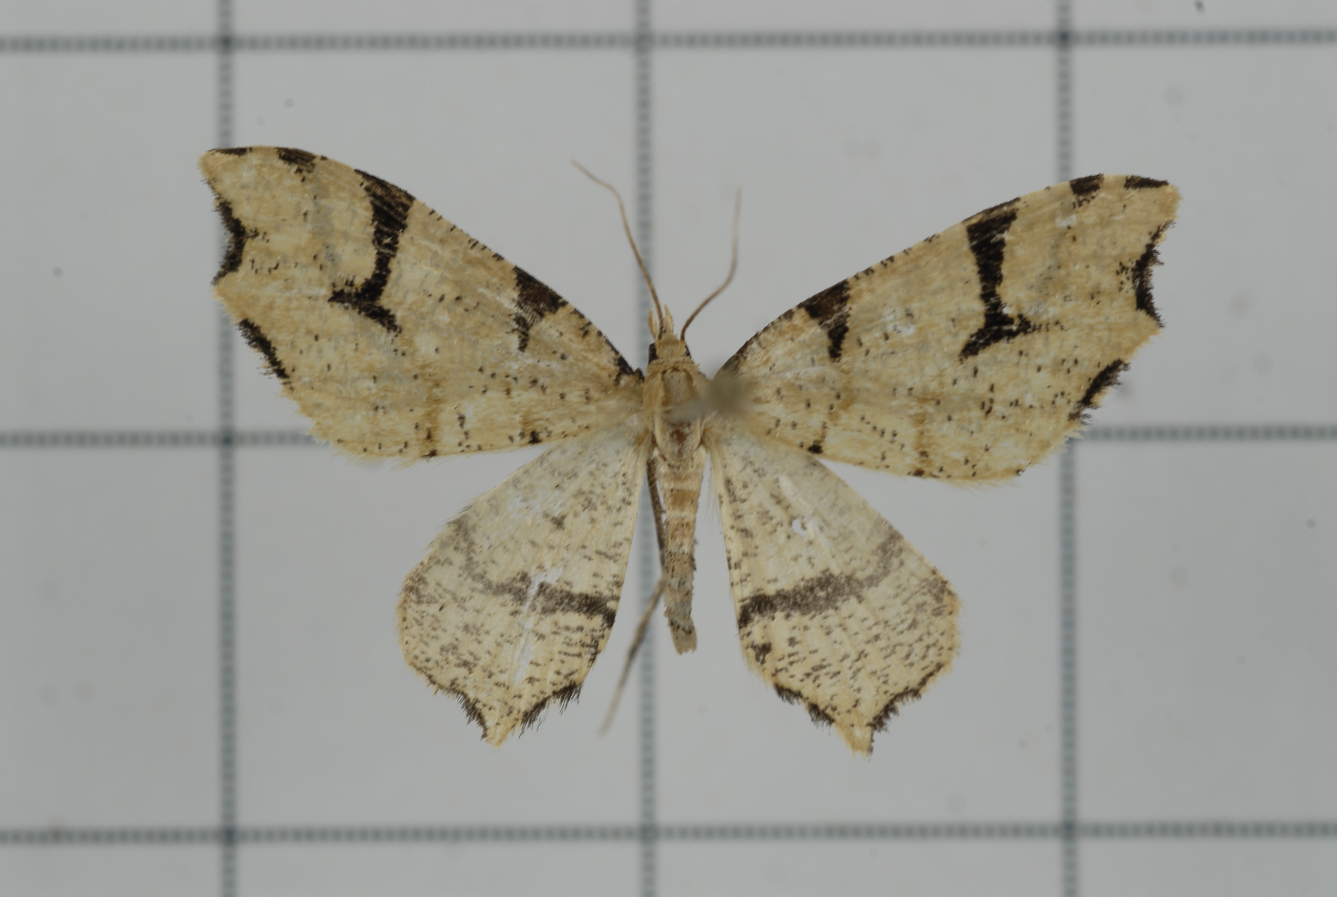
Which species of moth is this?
Lobogonia aculeata
